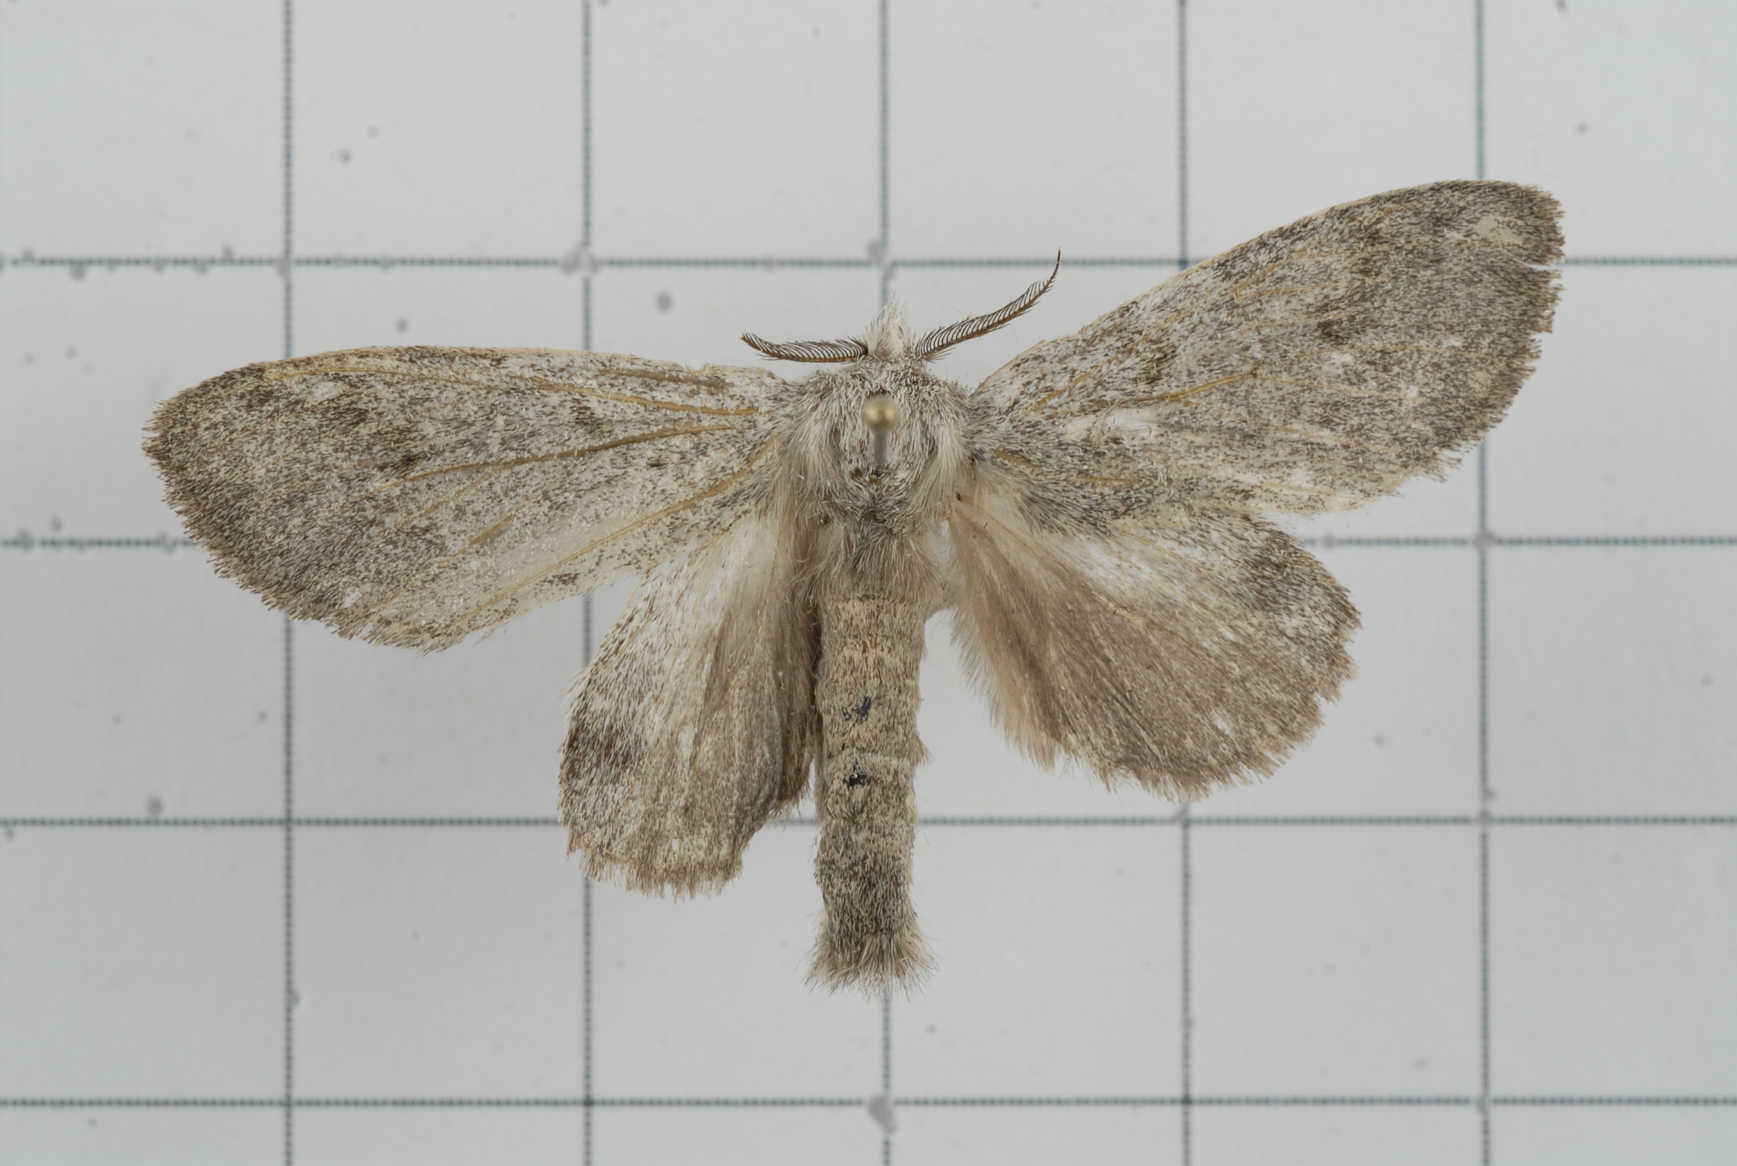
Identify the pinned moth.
Syntypistis subgeneris subgeneris
